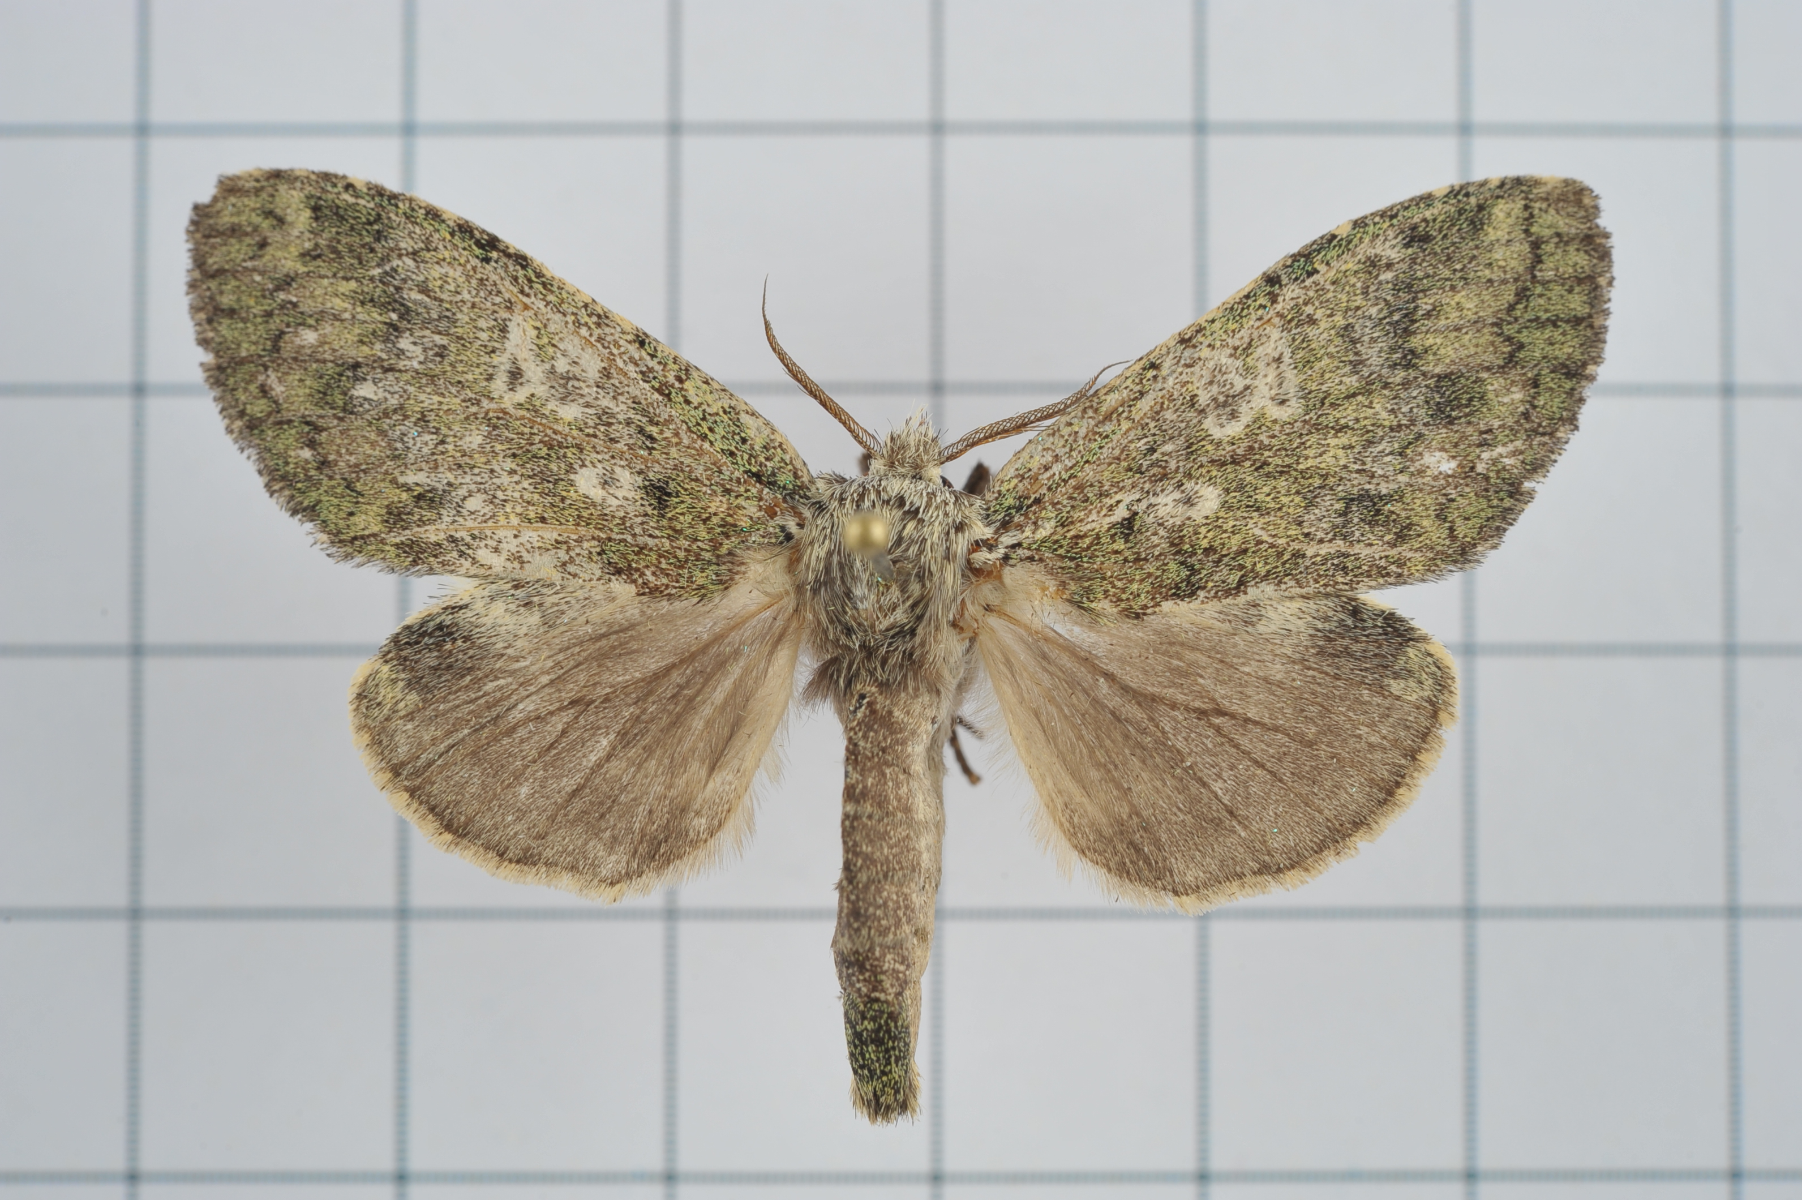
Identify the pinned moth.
Syntypistis viridipicta
